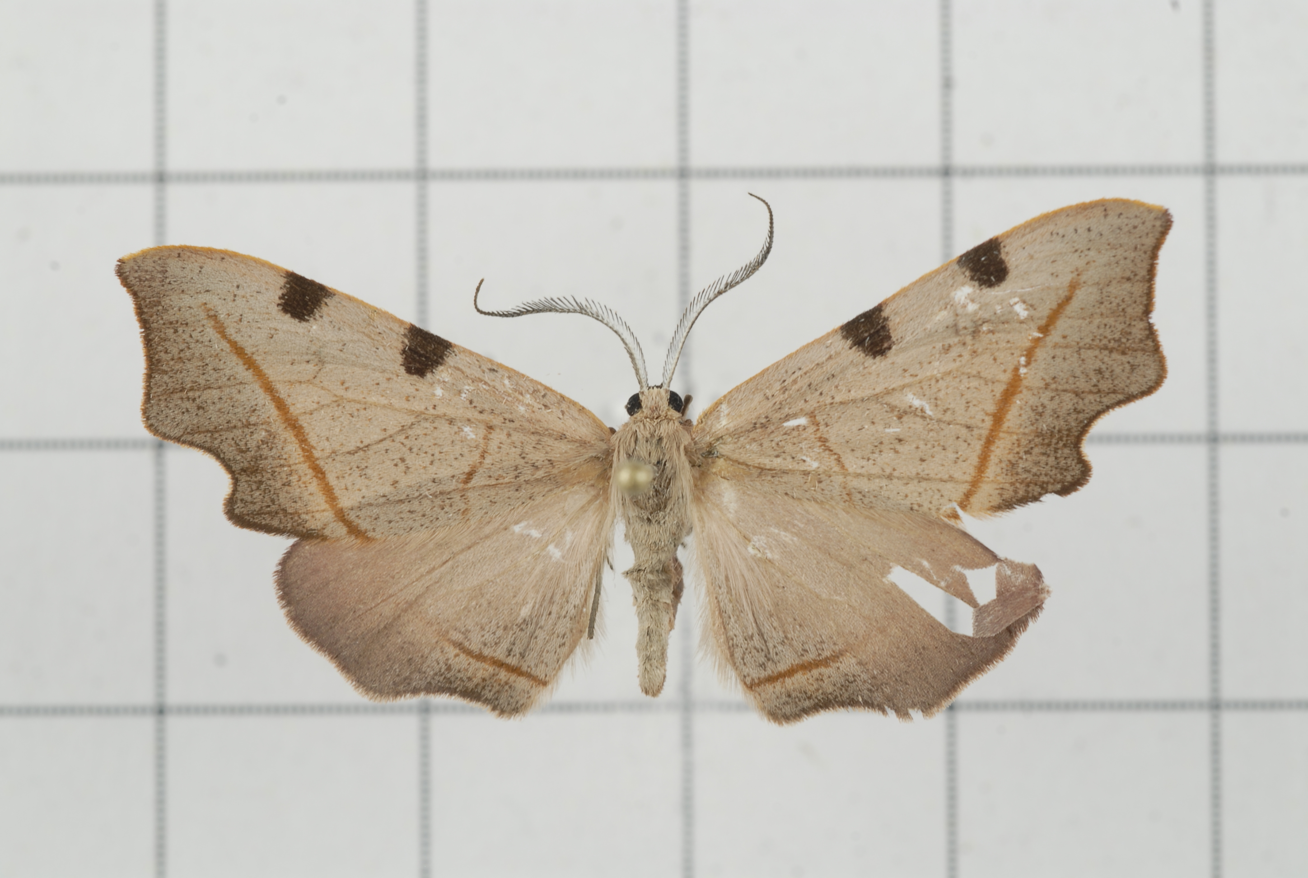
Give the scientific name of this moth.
Achrosis rufescens
